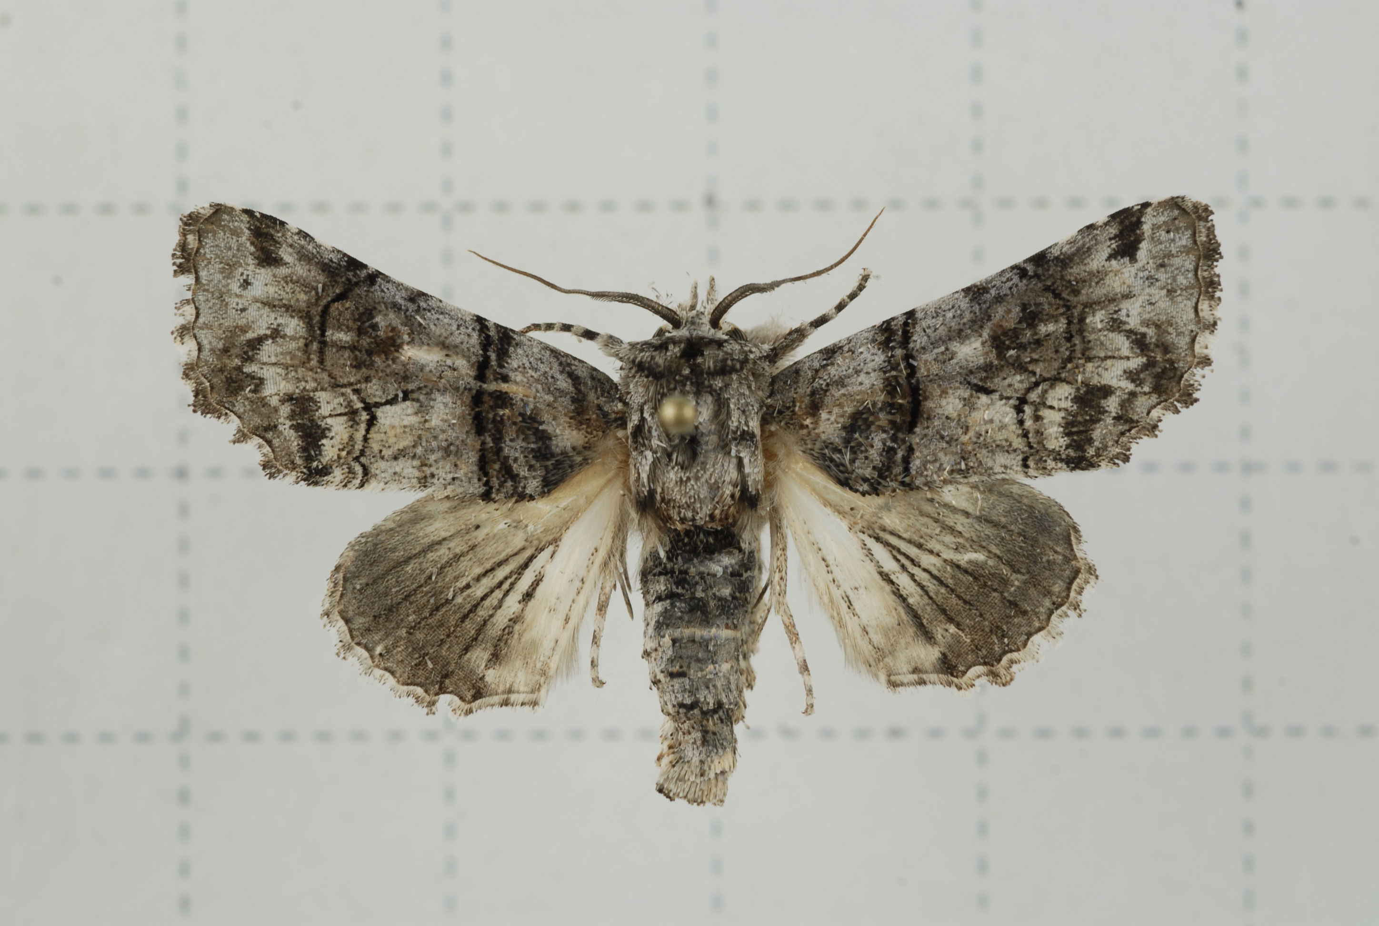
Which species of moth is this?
Aplotelia diplographa
